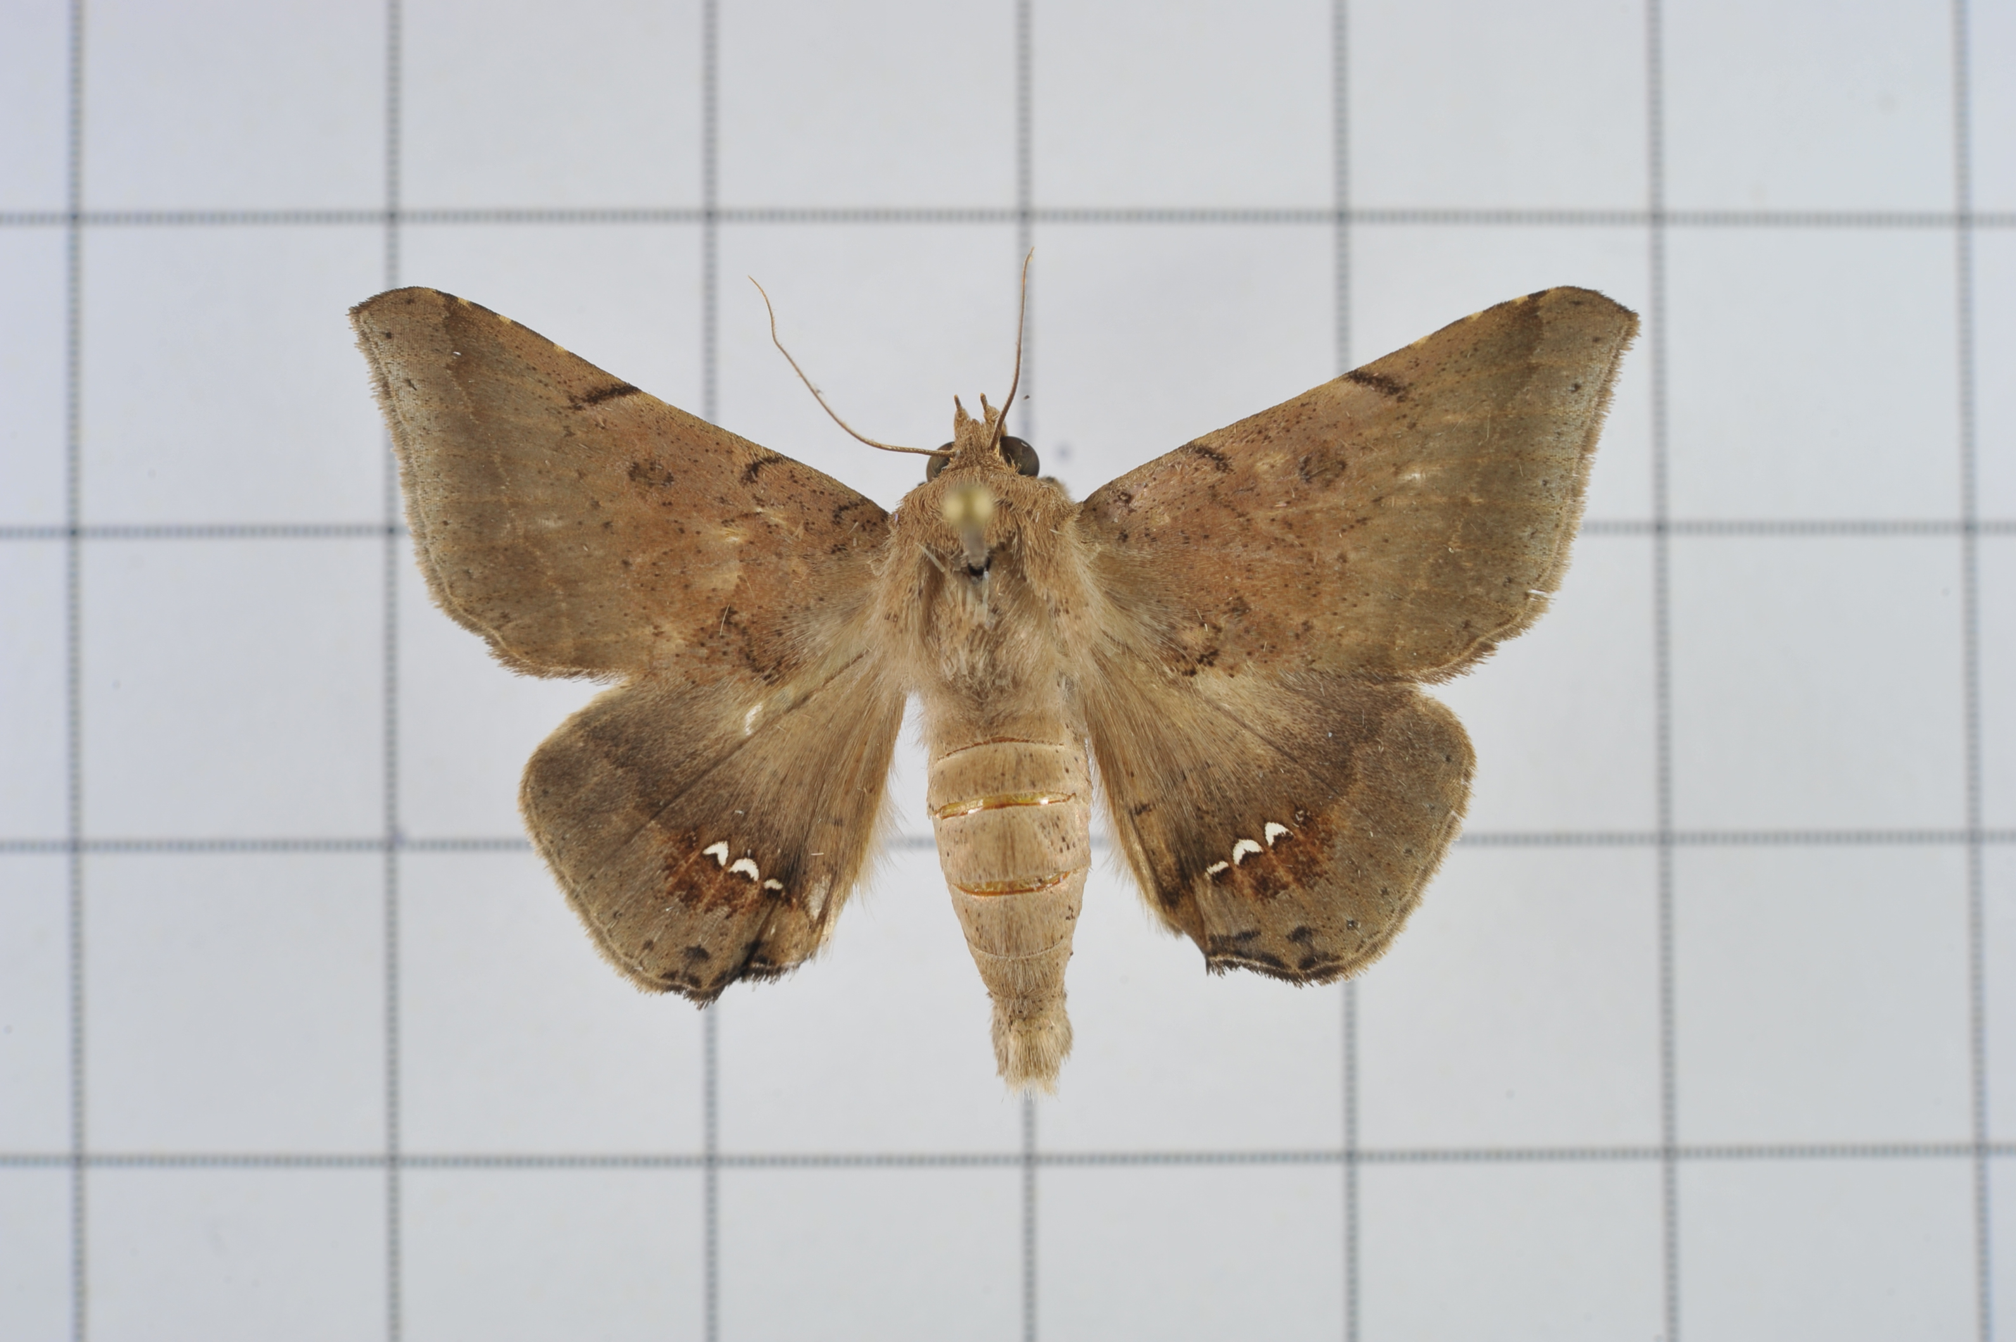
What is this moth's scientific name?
Macaldenia palumba
